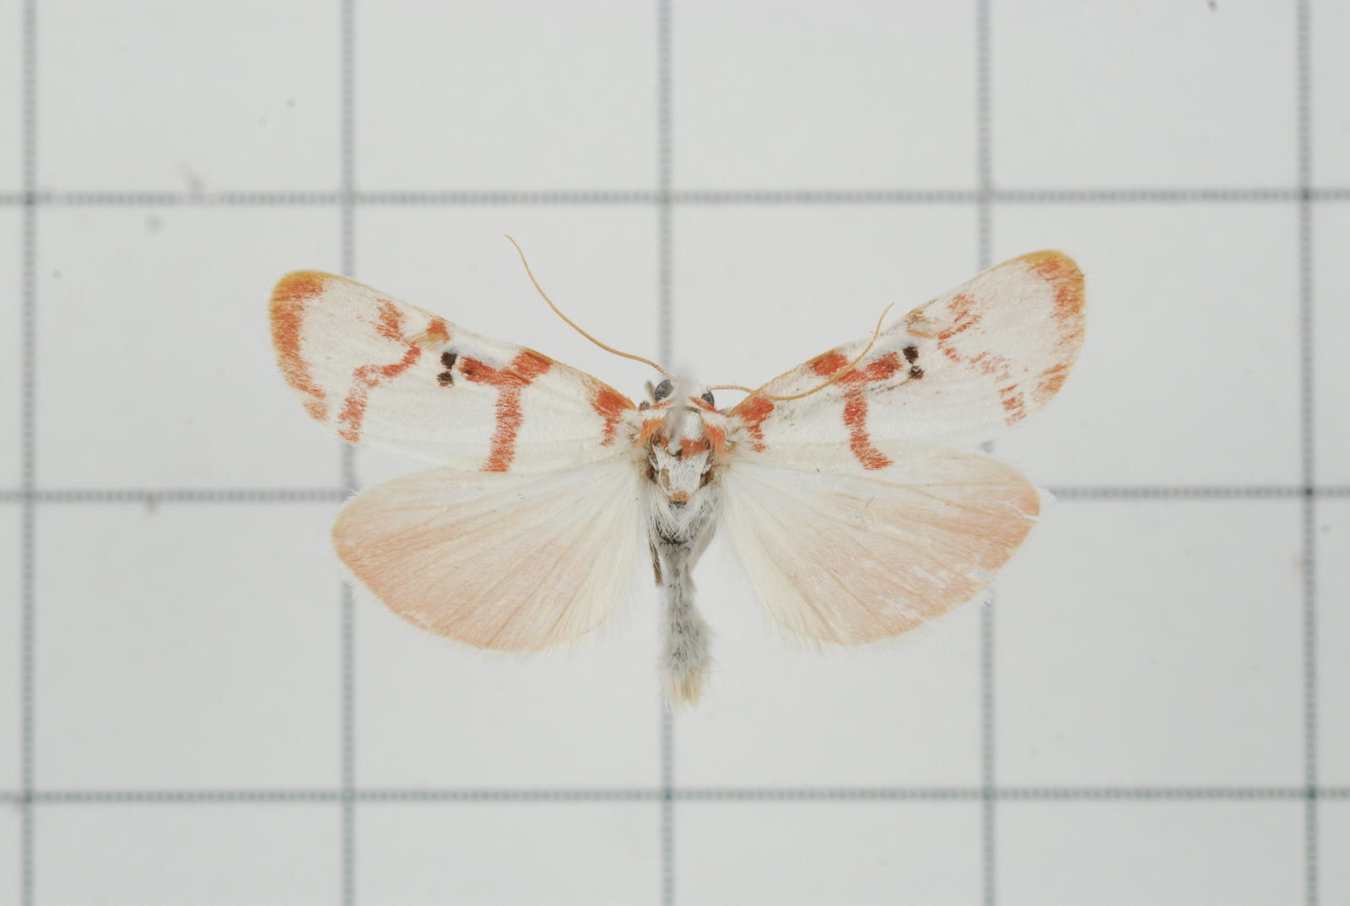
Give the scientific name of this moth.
Cyana hamata hamata
